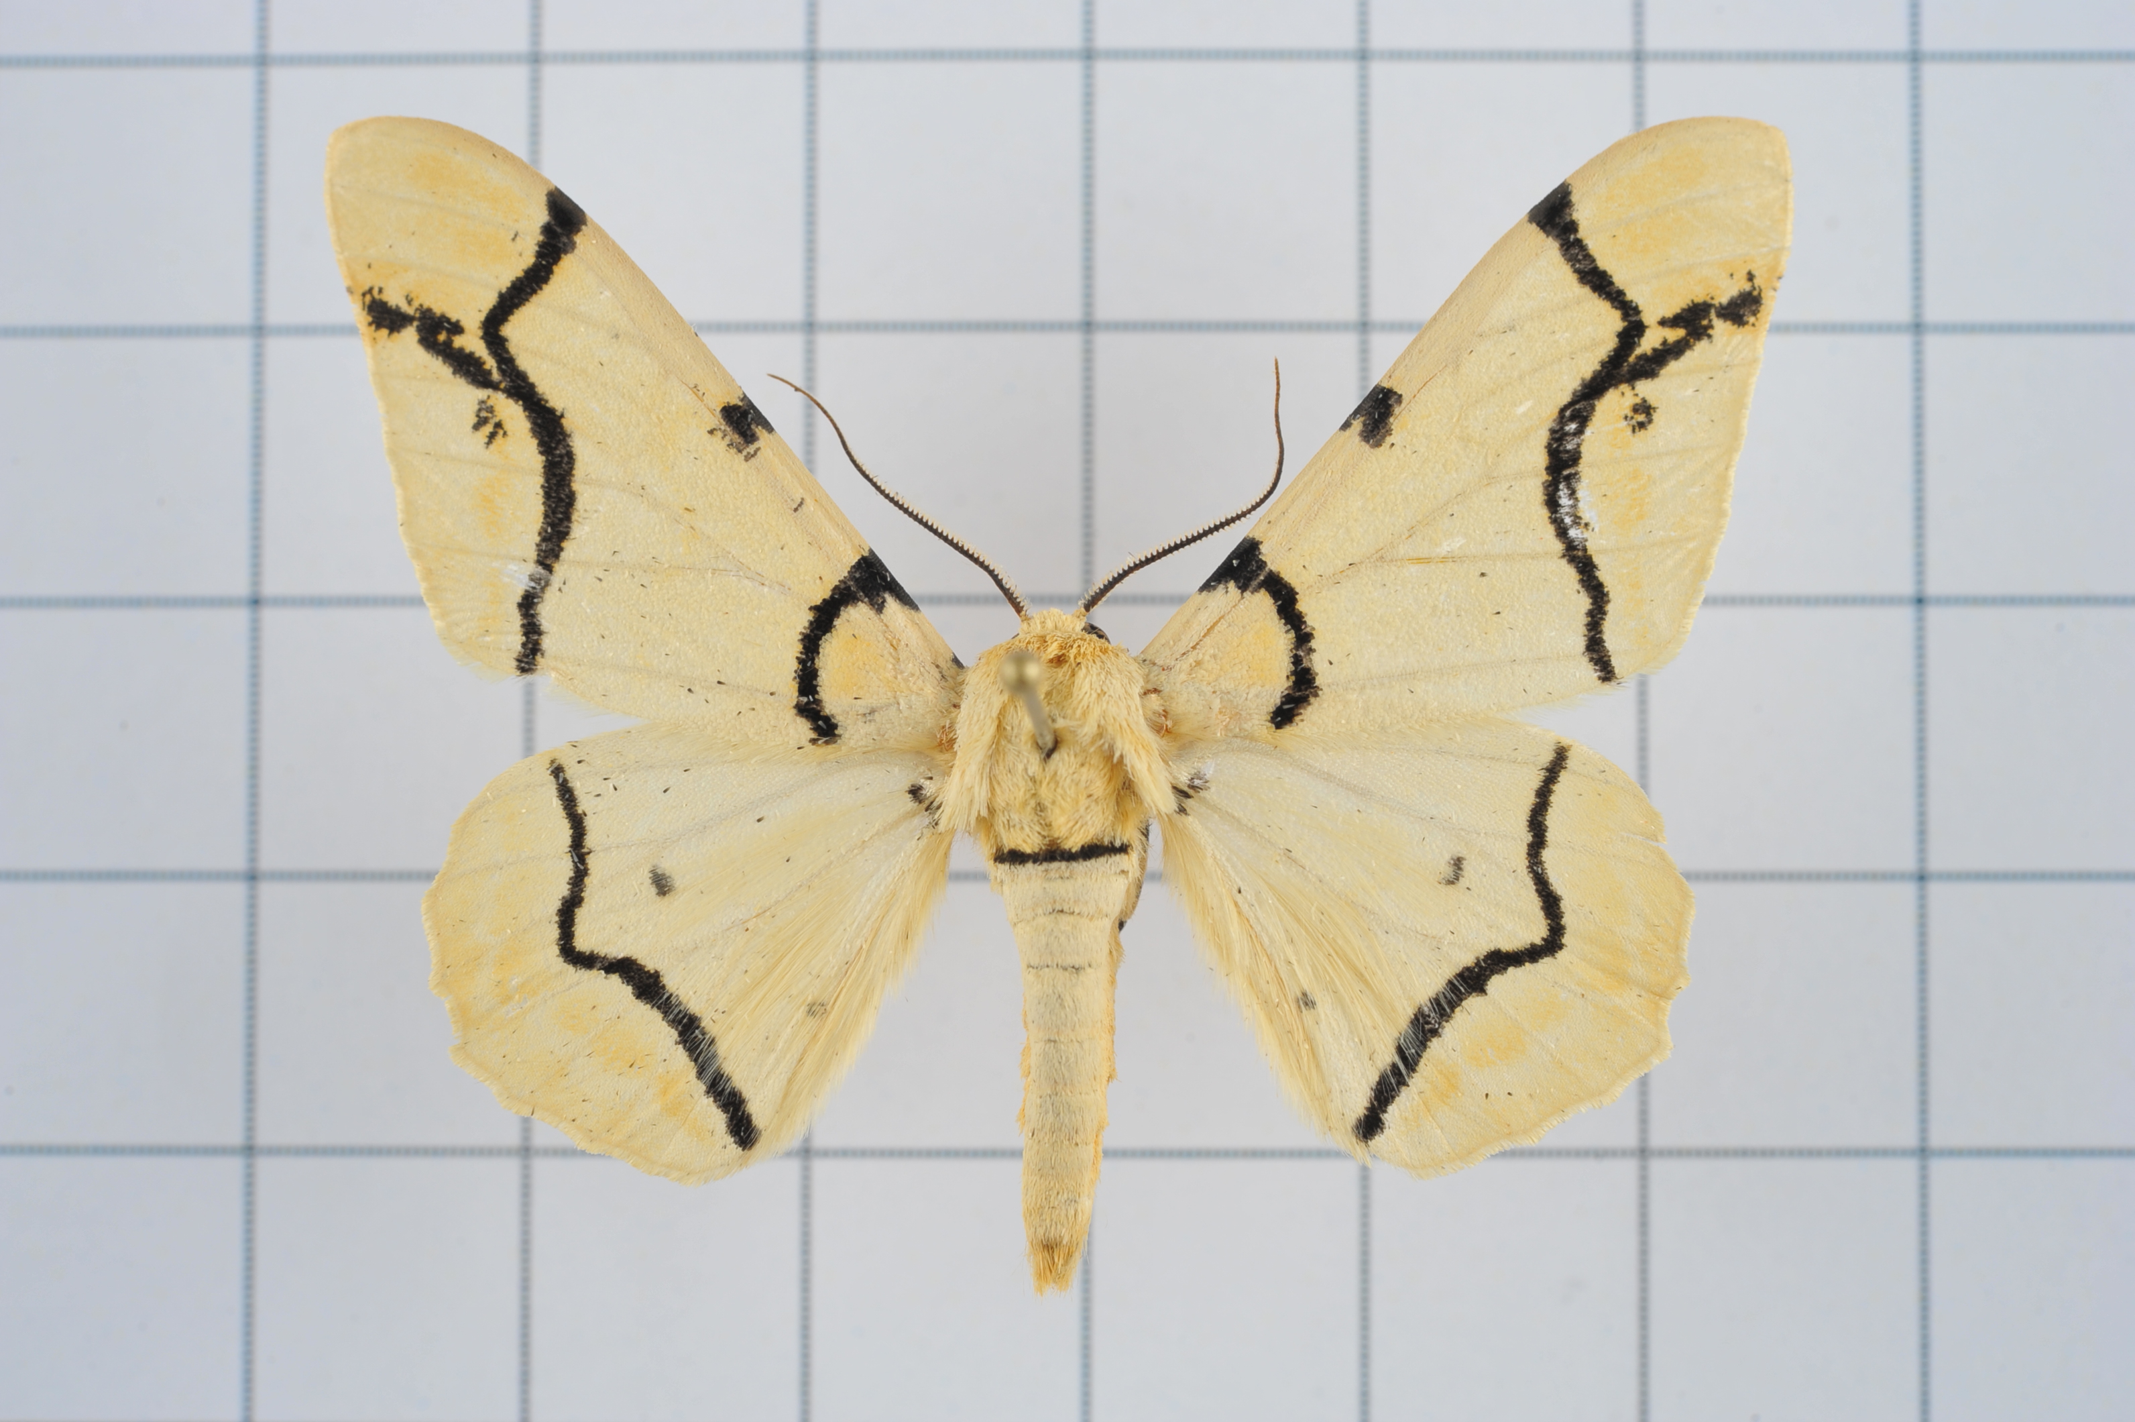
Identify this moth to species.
Biston perclara
